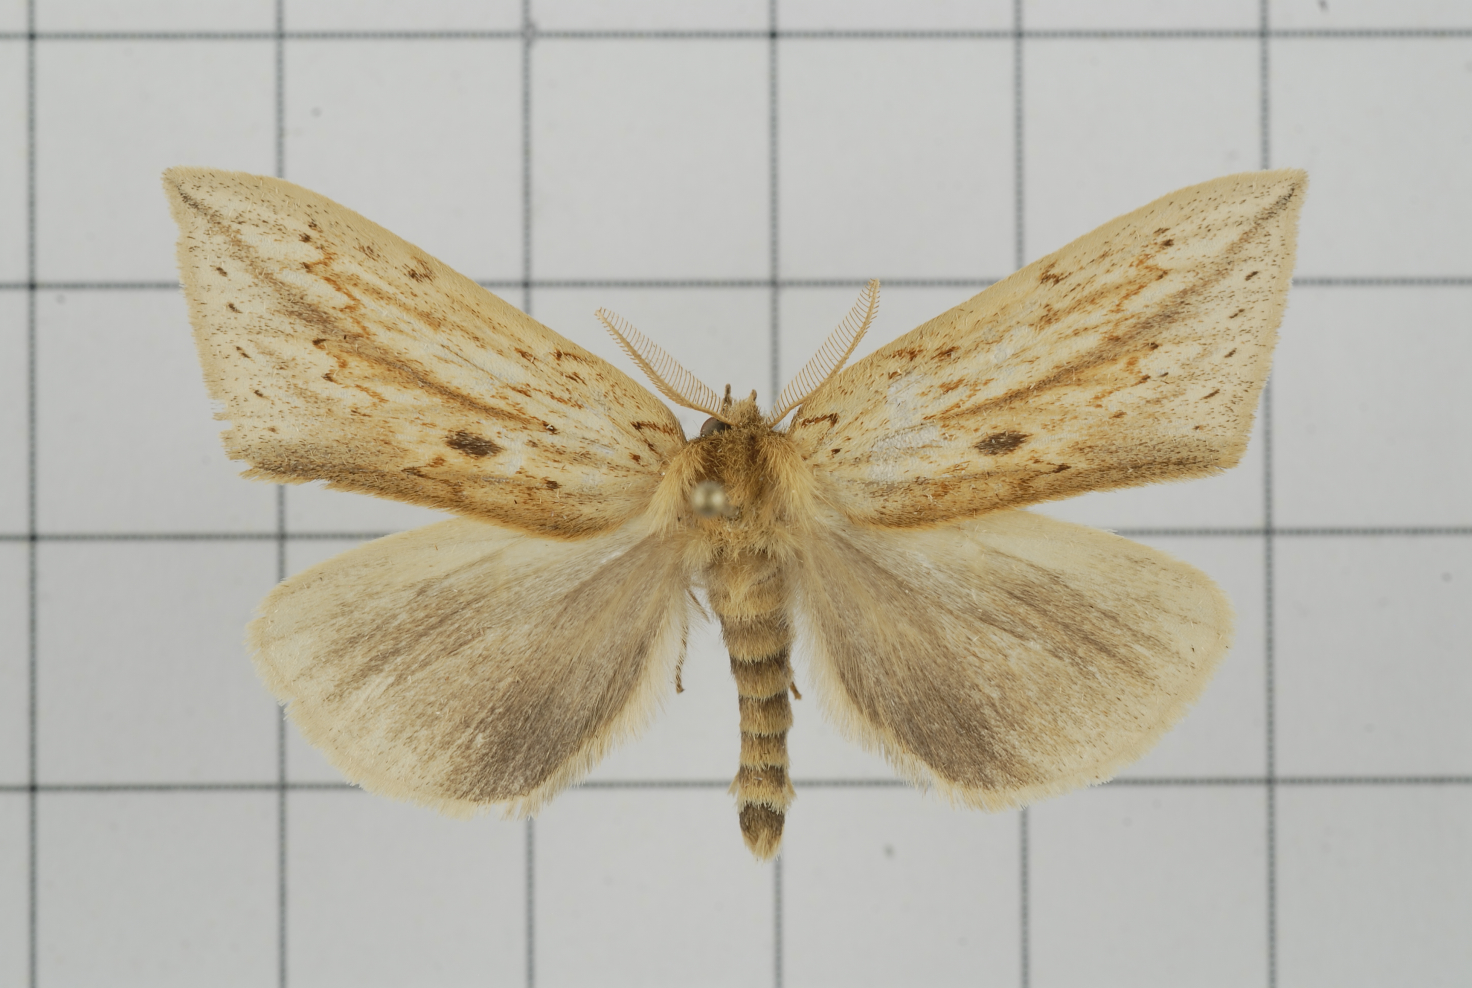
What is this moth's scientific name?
Cutuza formosana
